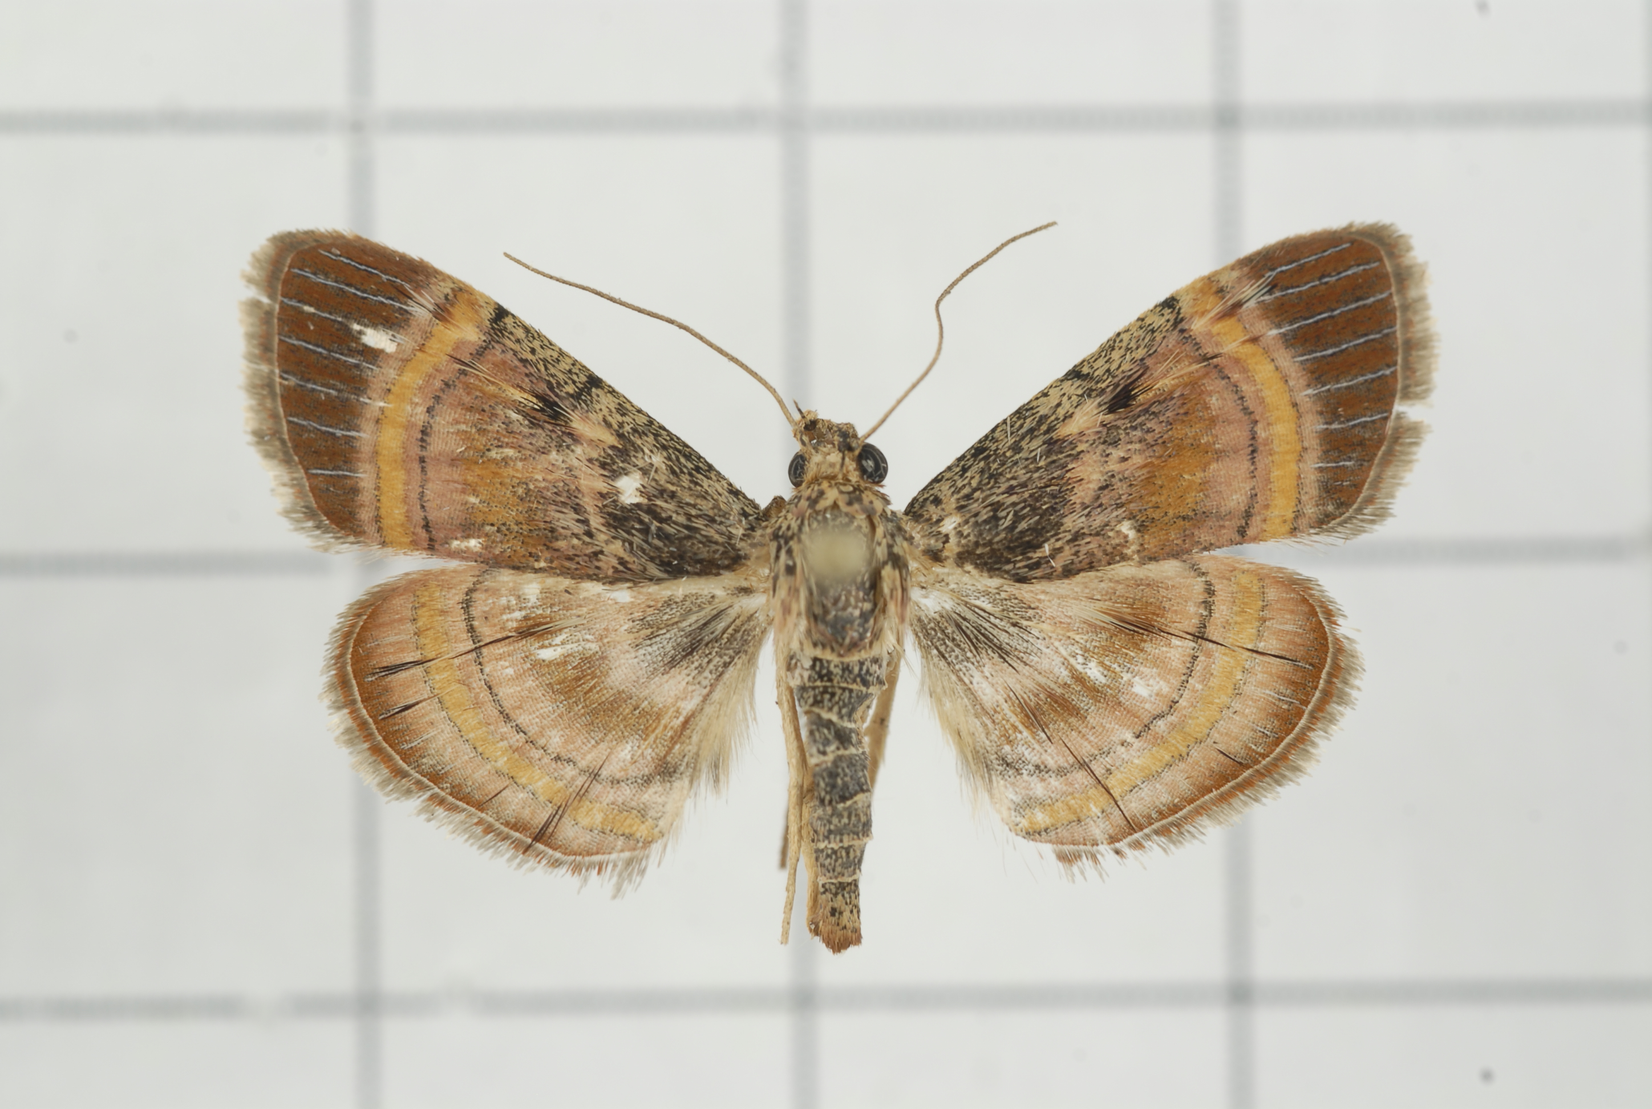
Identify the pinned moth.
Lista haraldusalis
